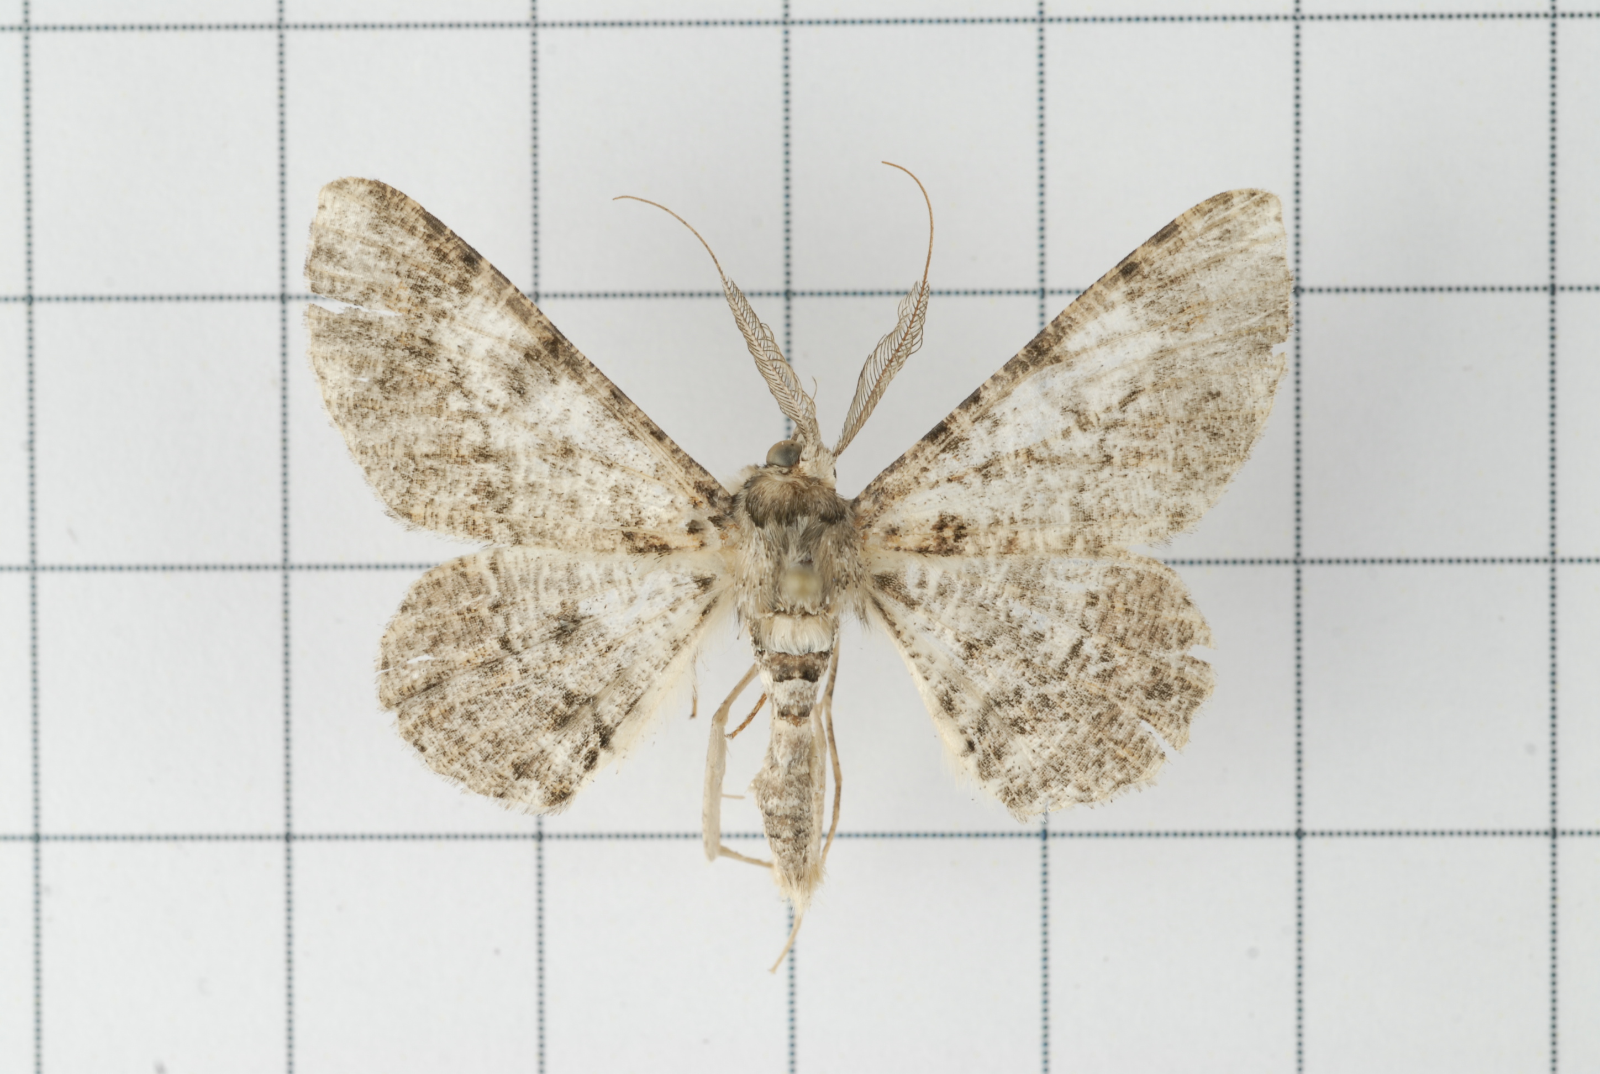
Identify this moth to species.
Cleora alienaria
